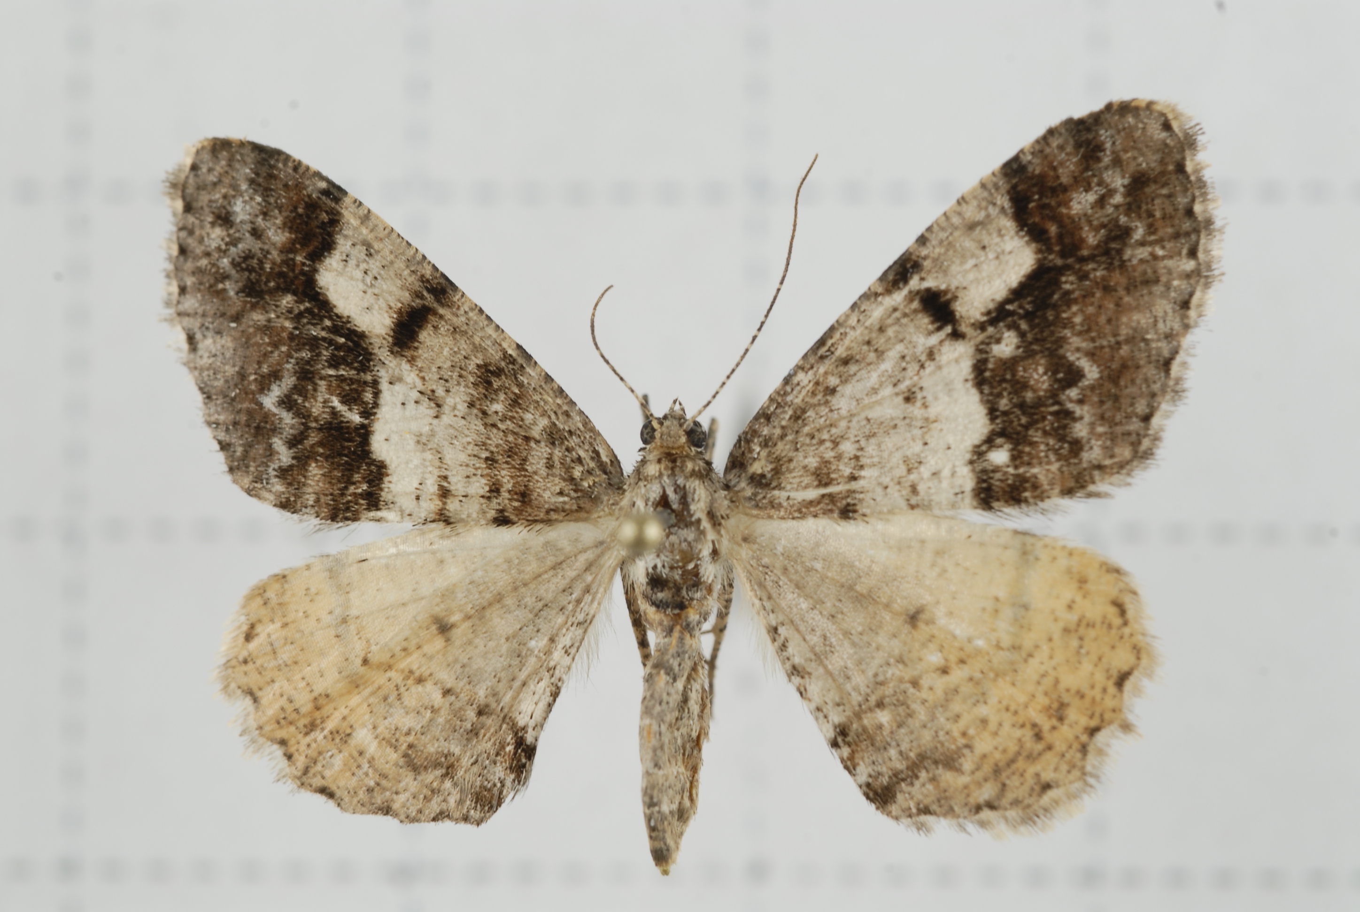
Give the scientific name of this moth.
Alcis pallens
